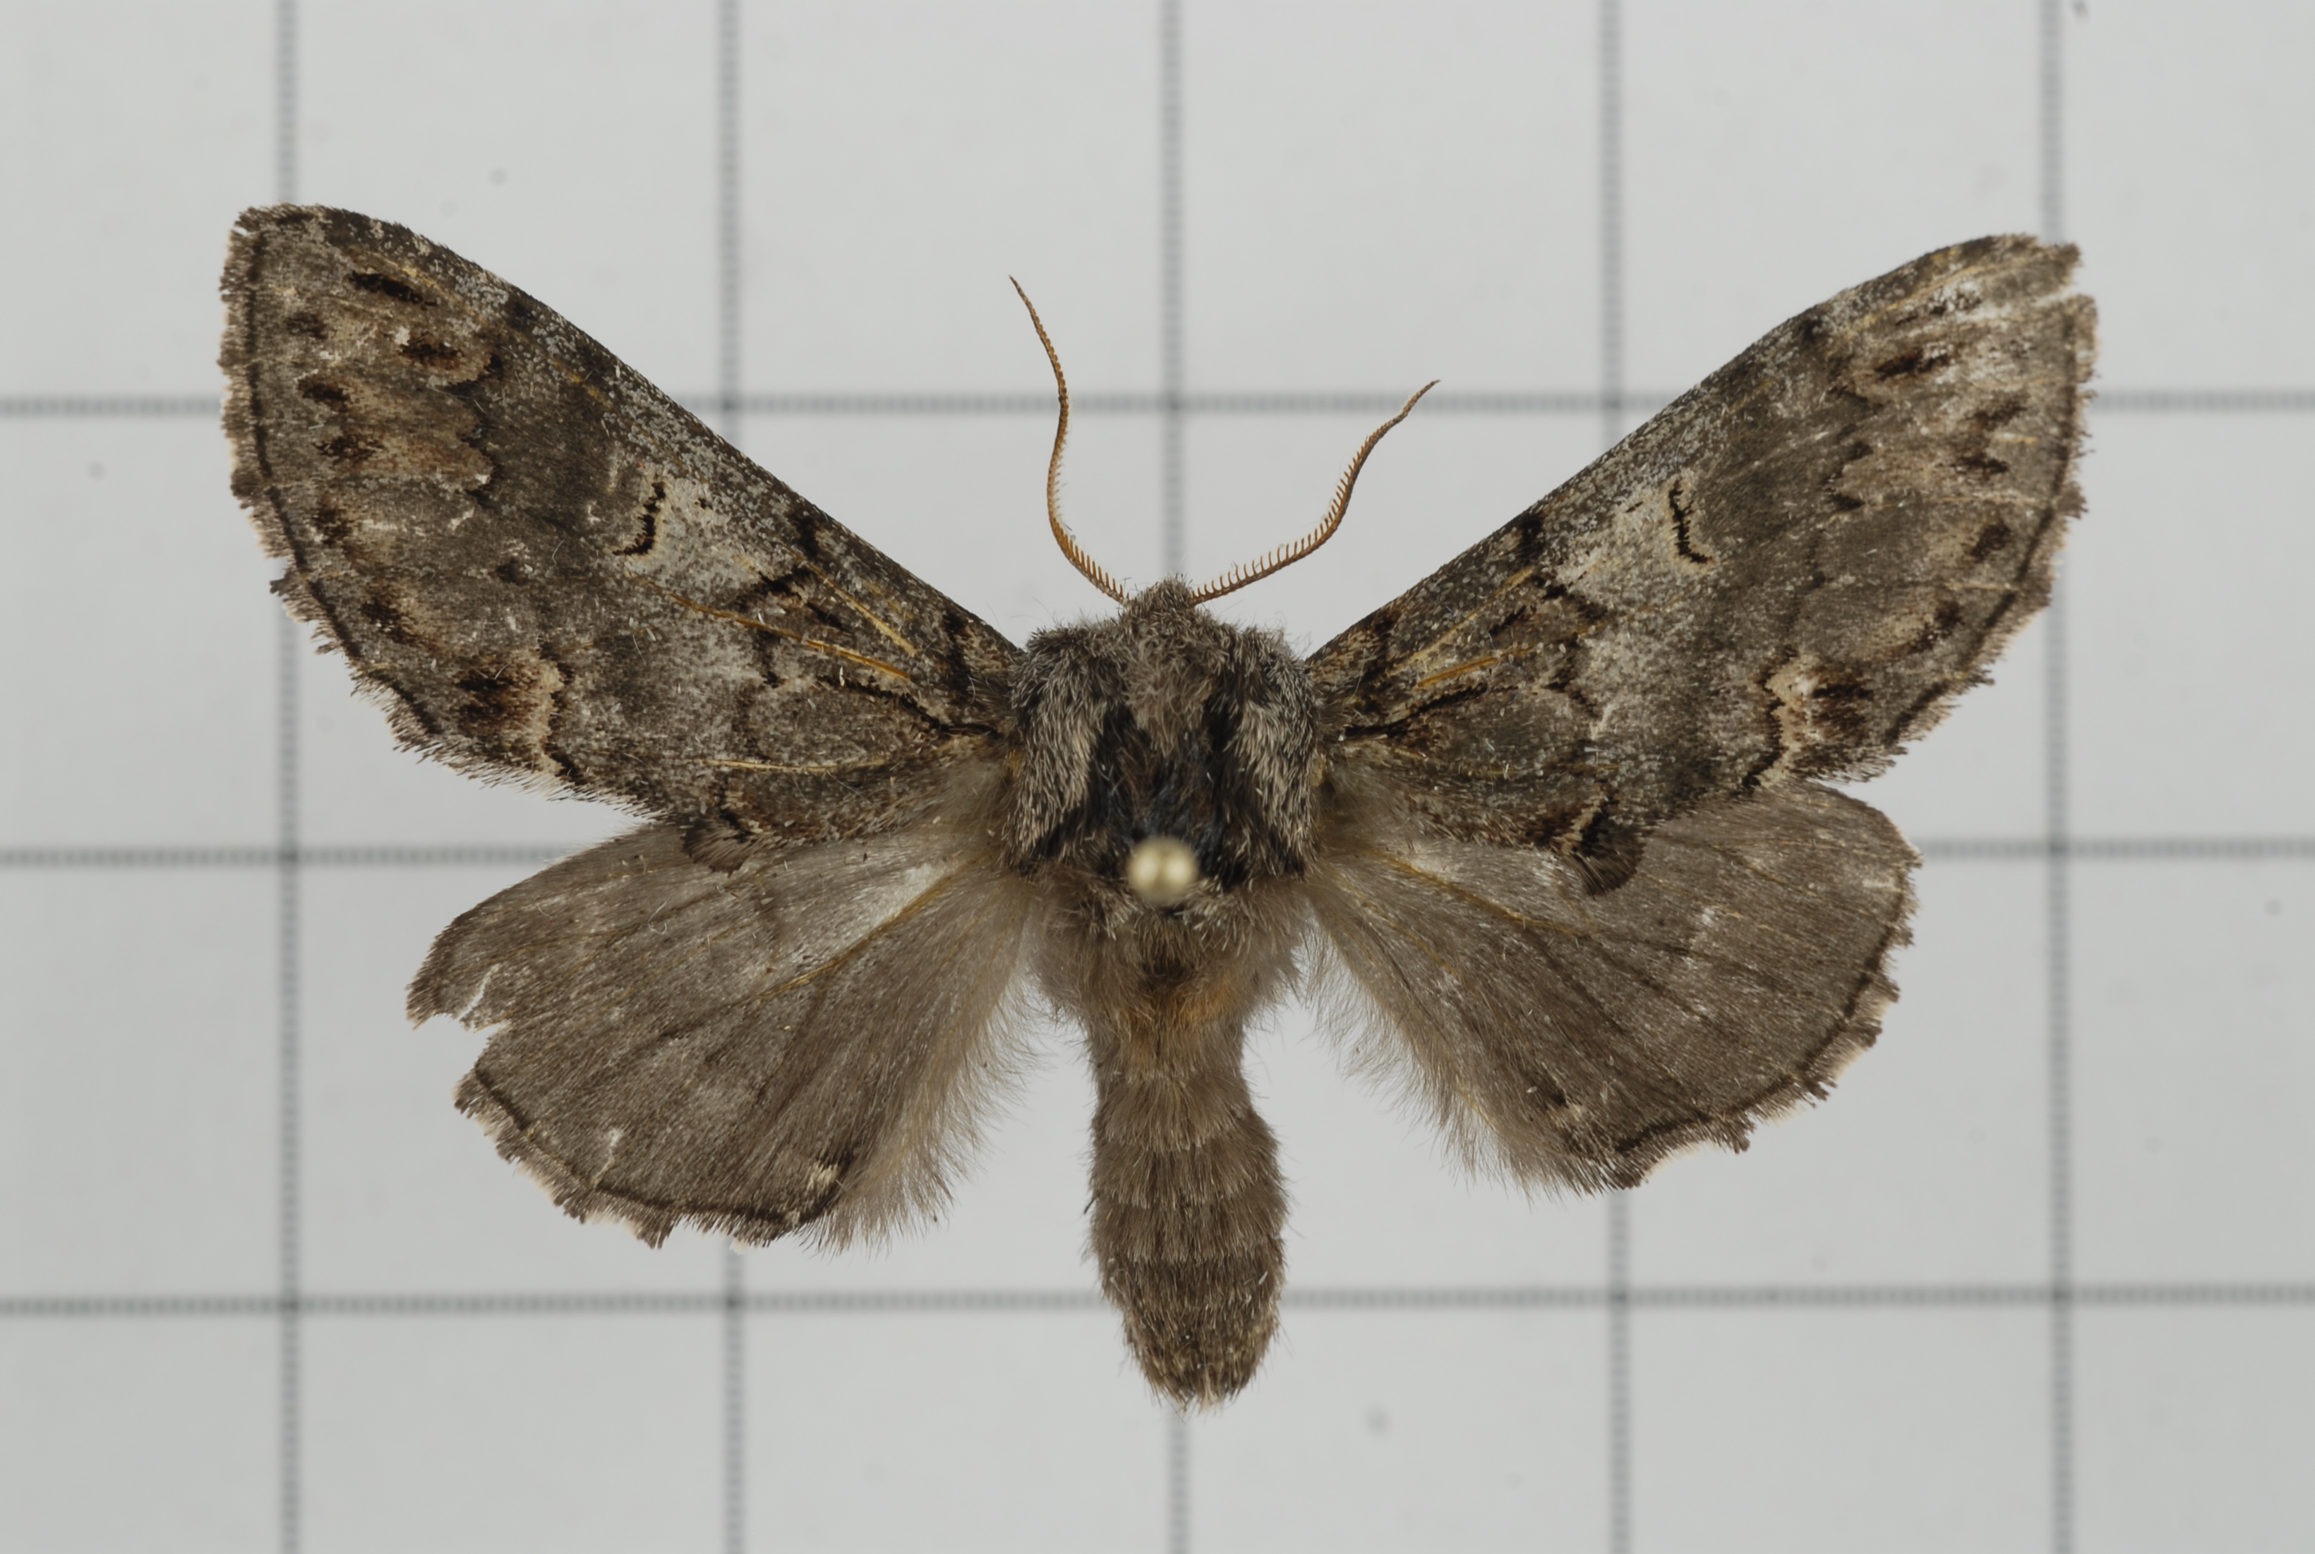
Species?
Notodonta griseotincta
